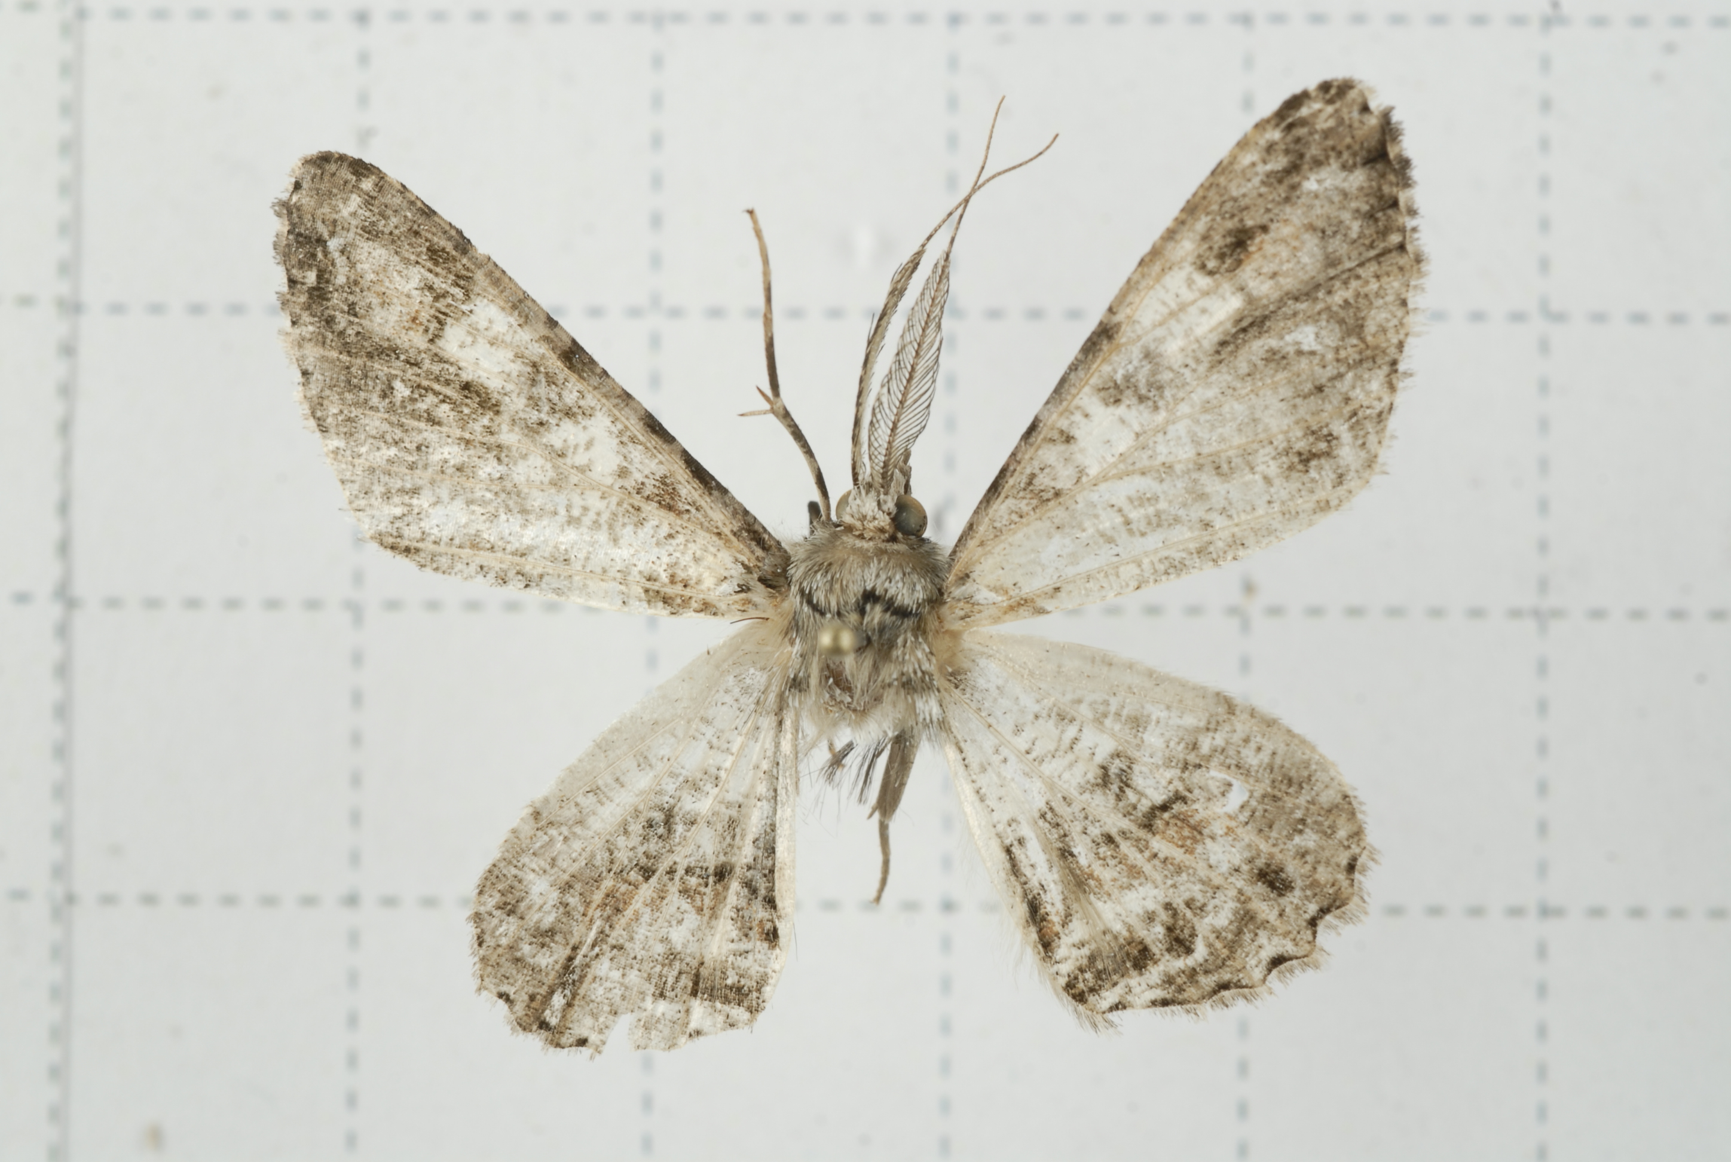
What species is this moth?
Cleora fraterna
